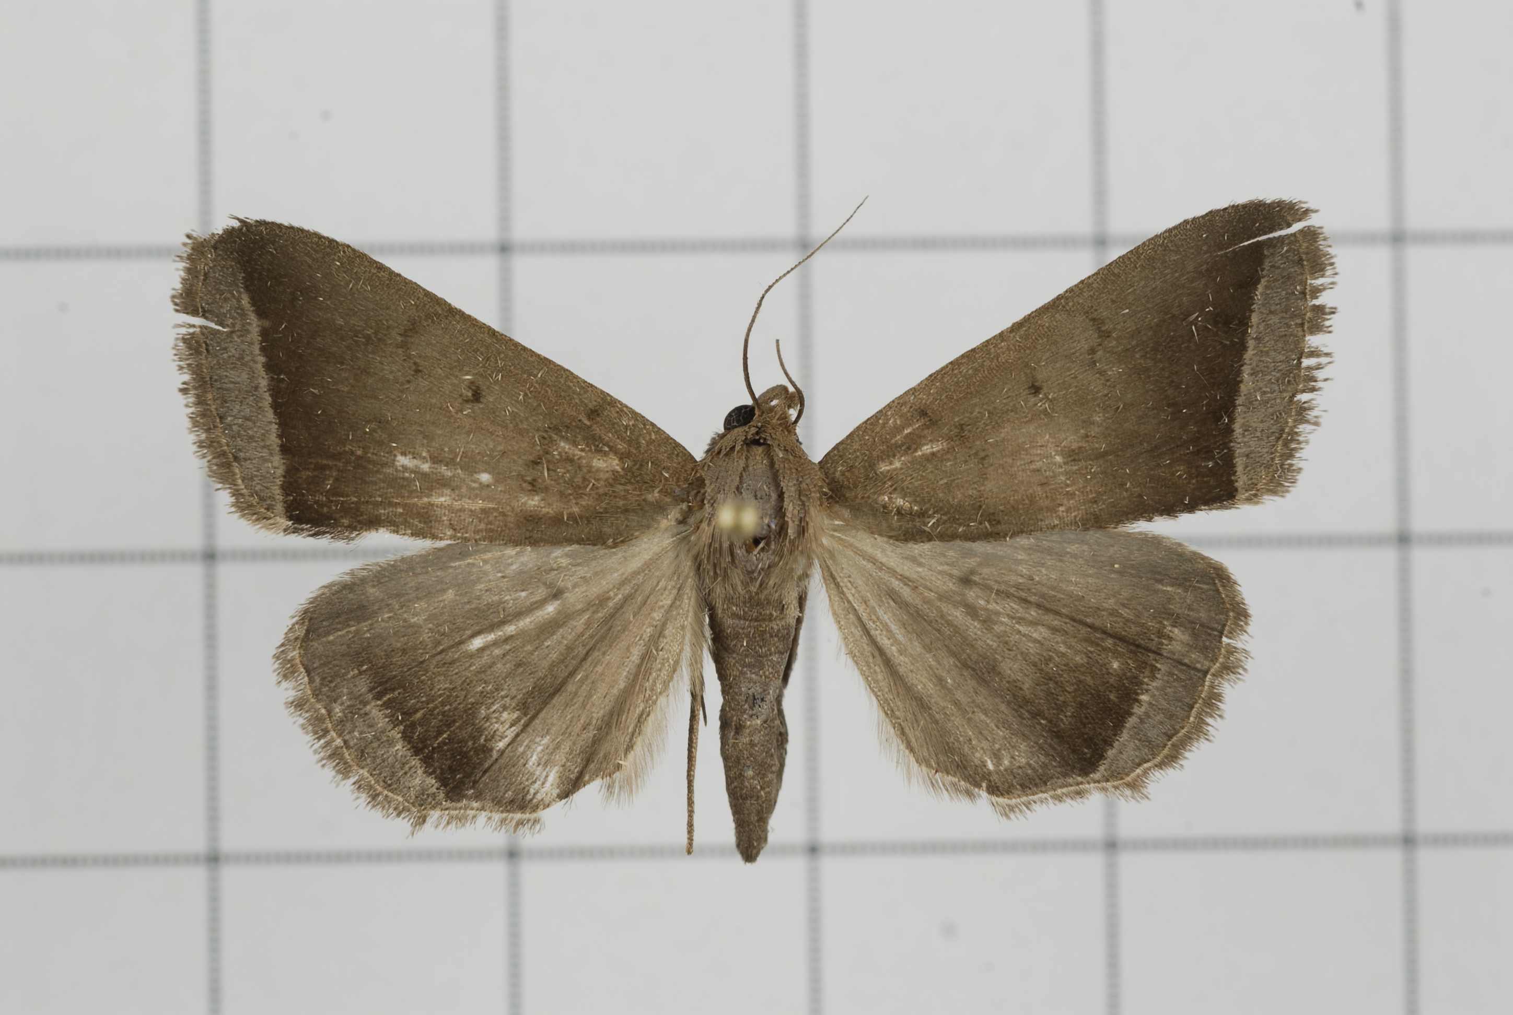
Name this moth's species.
Simplicia bimarginata
